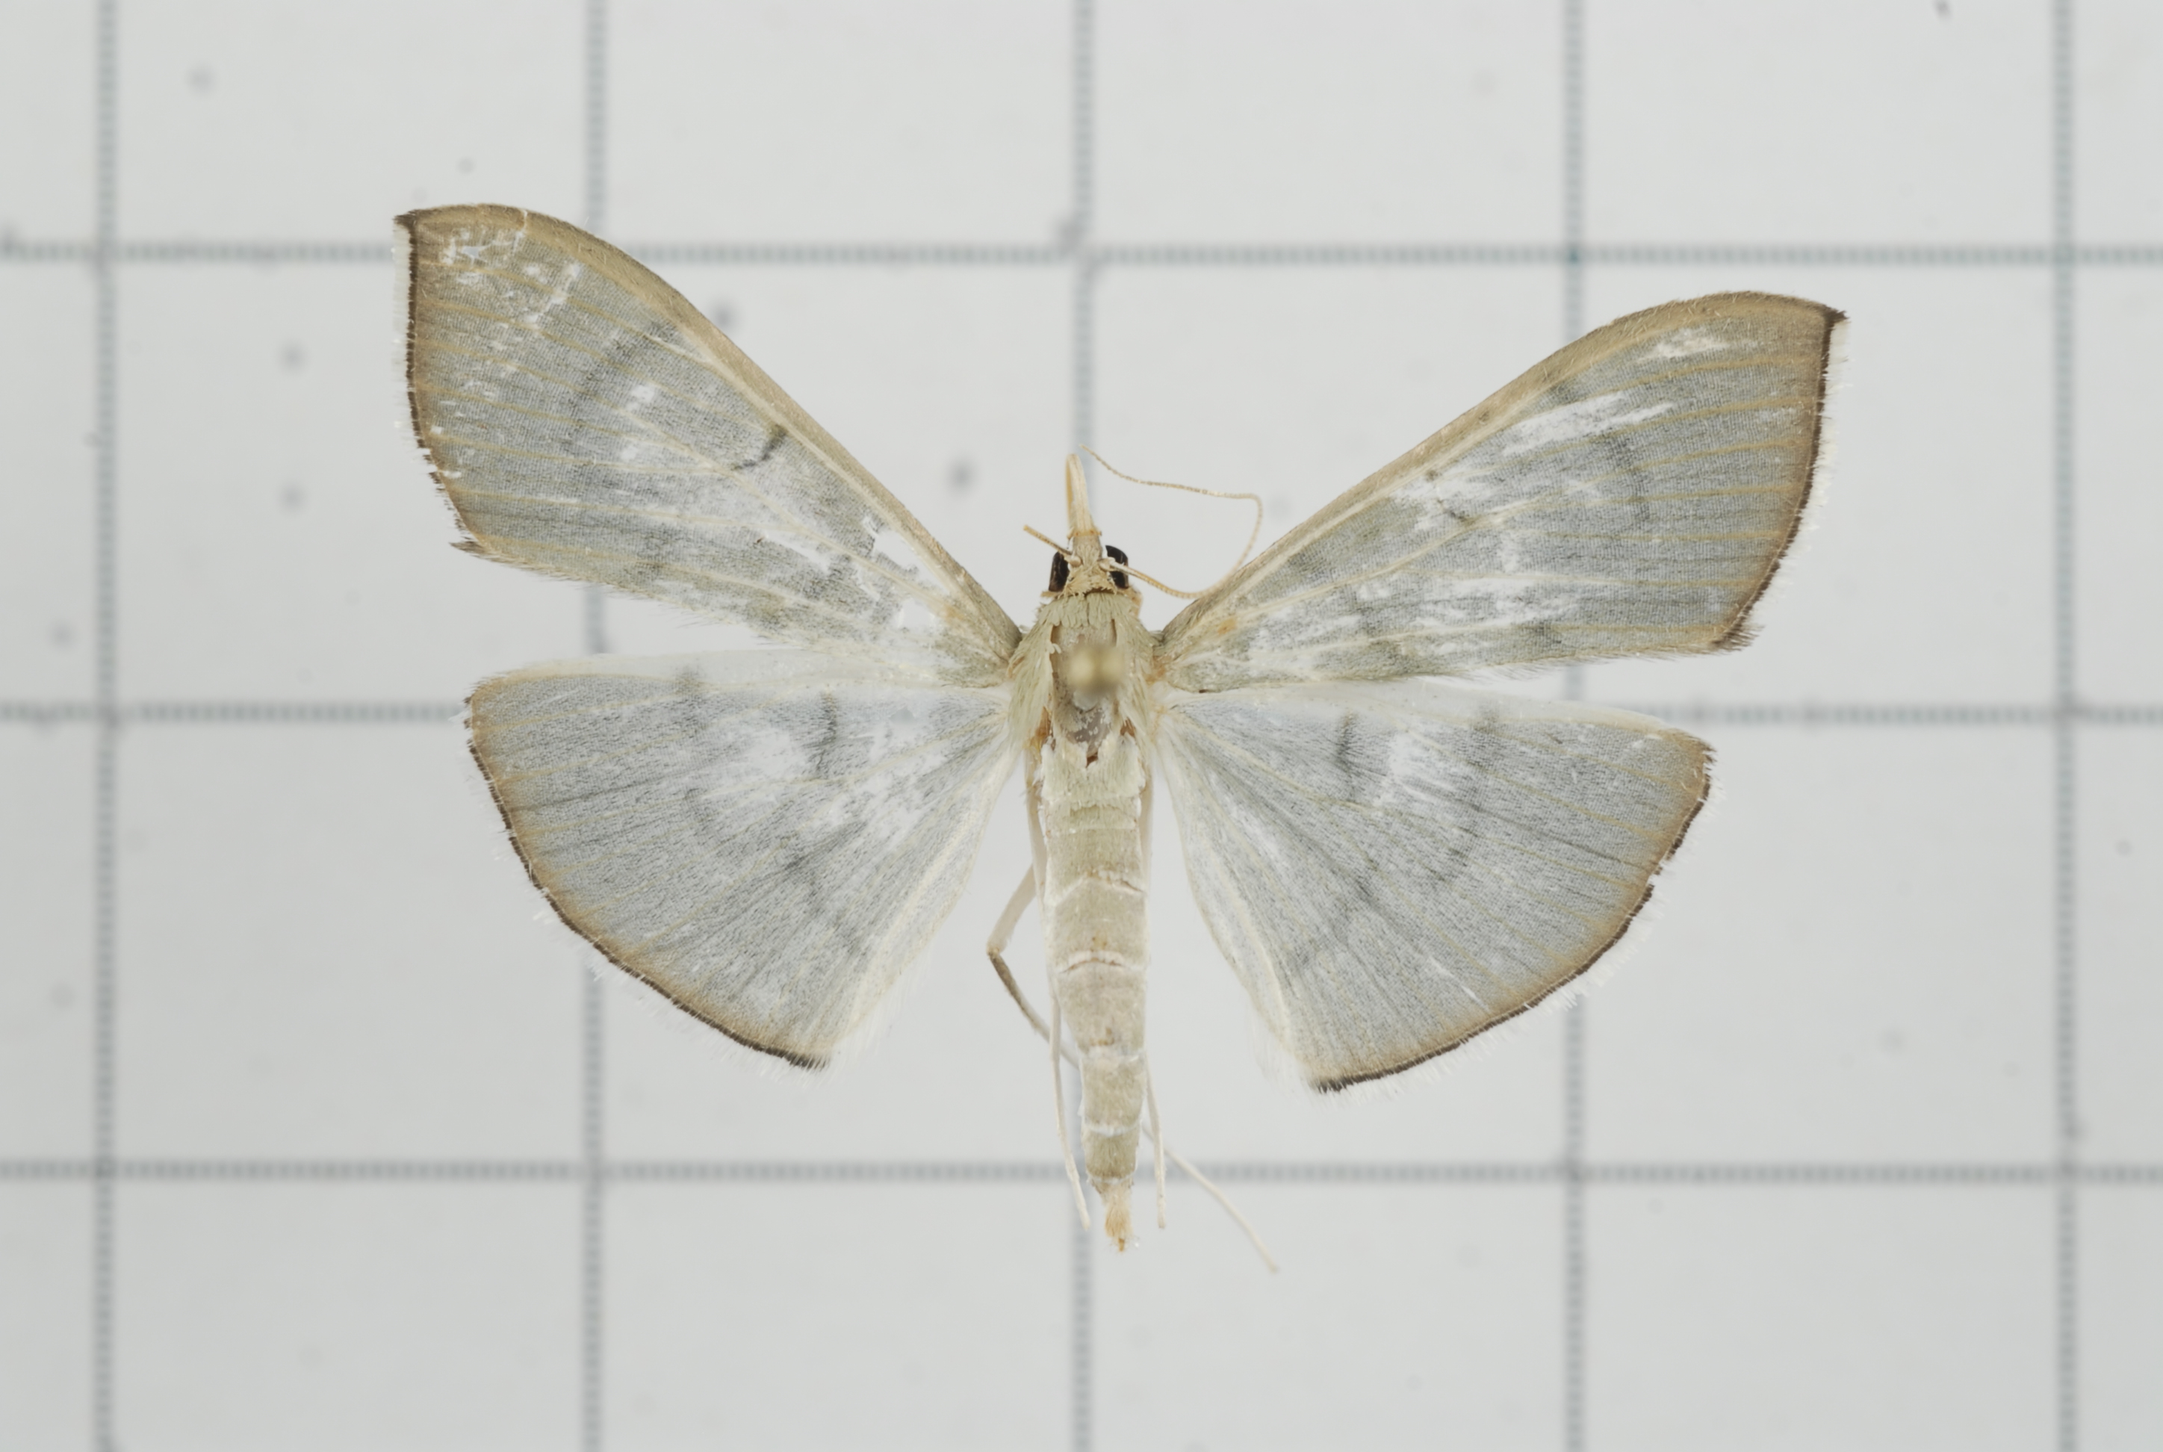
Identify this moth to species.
Lamprophaia ablactalis
